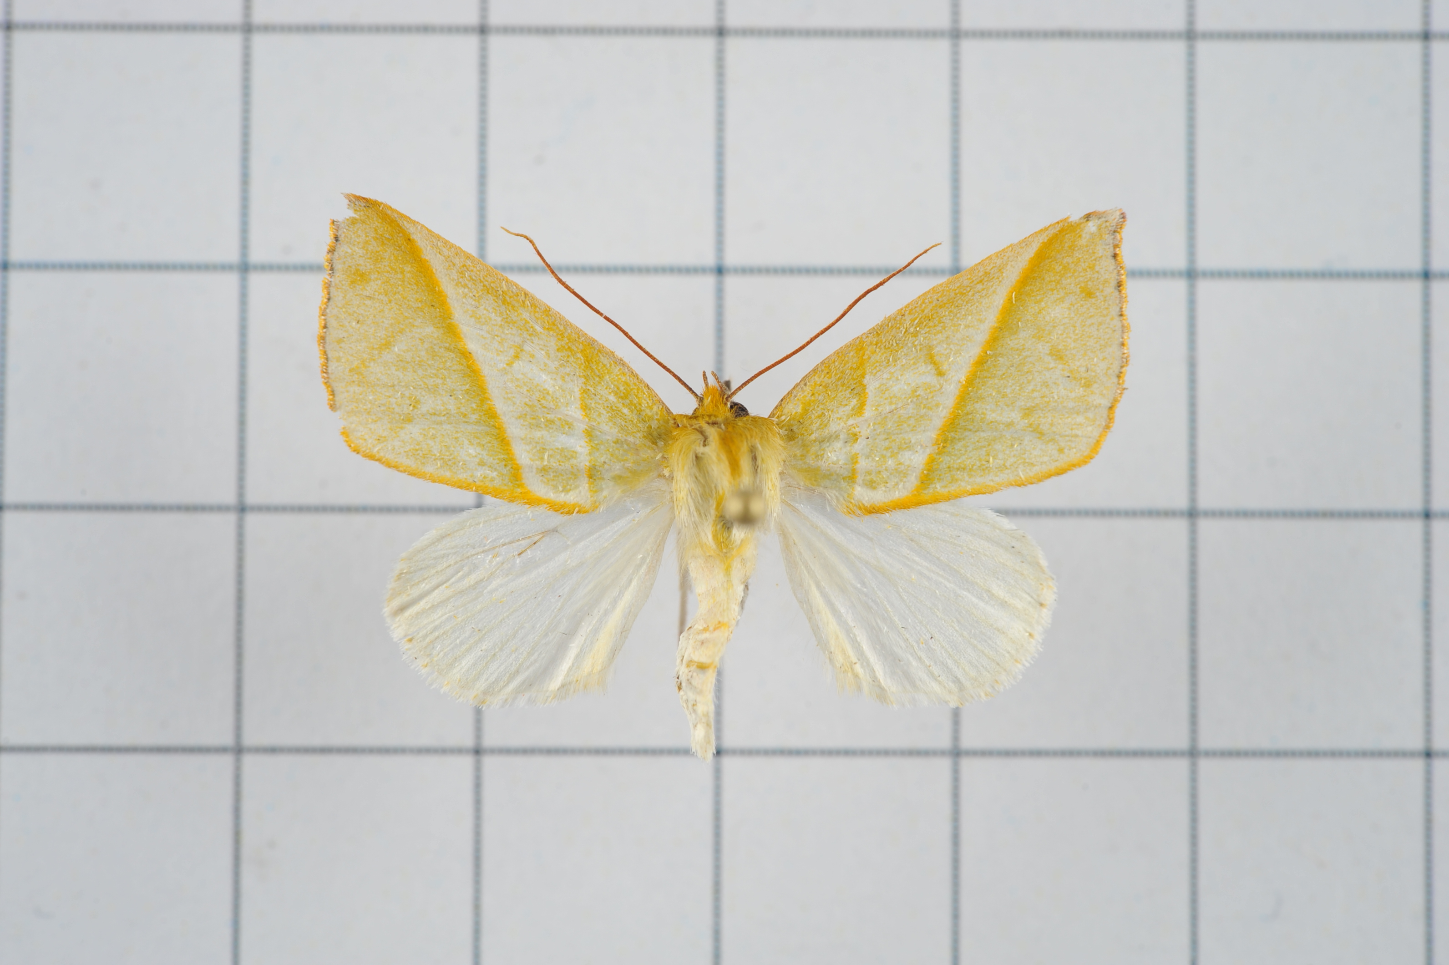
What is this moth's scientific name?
Hylophilodes tsukusensis
